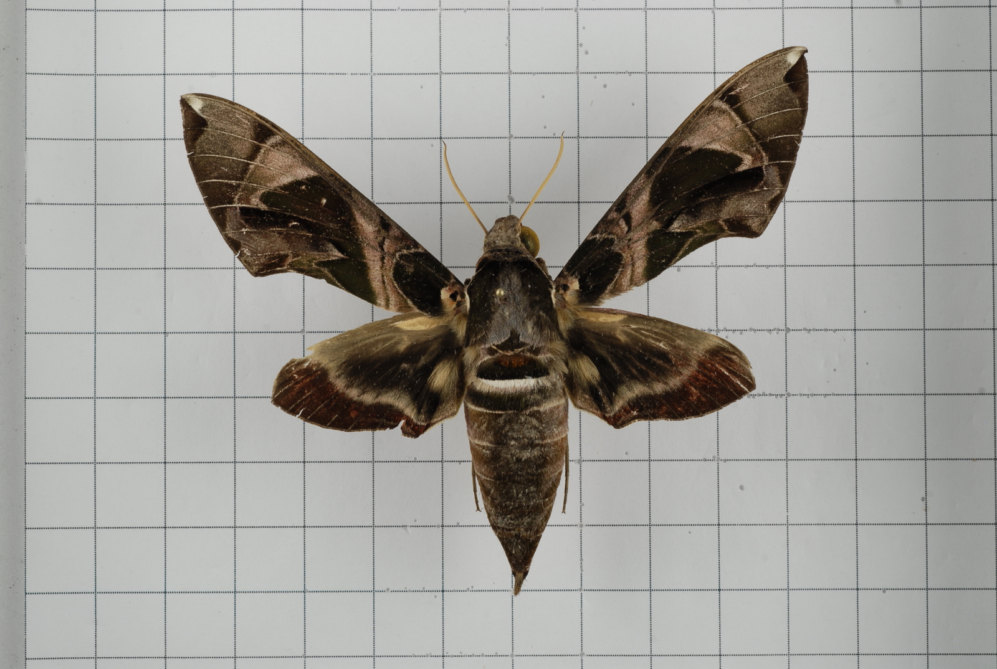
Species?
Daphnis hypothous crameri
